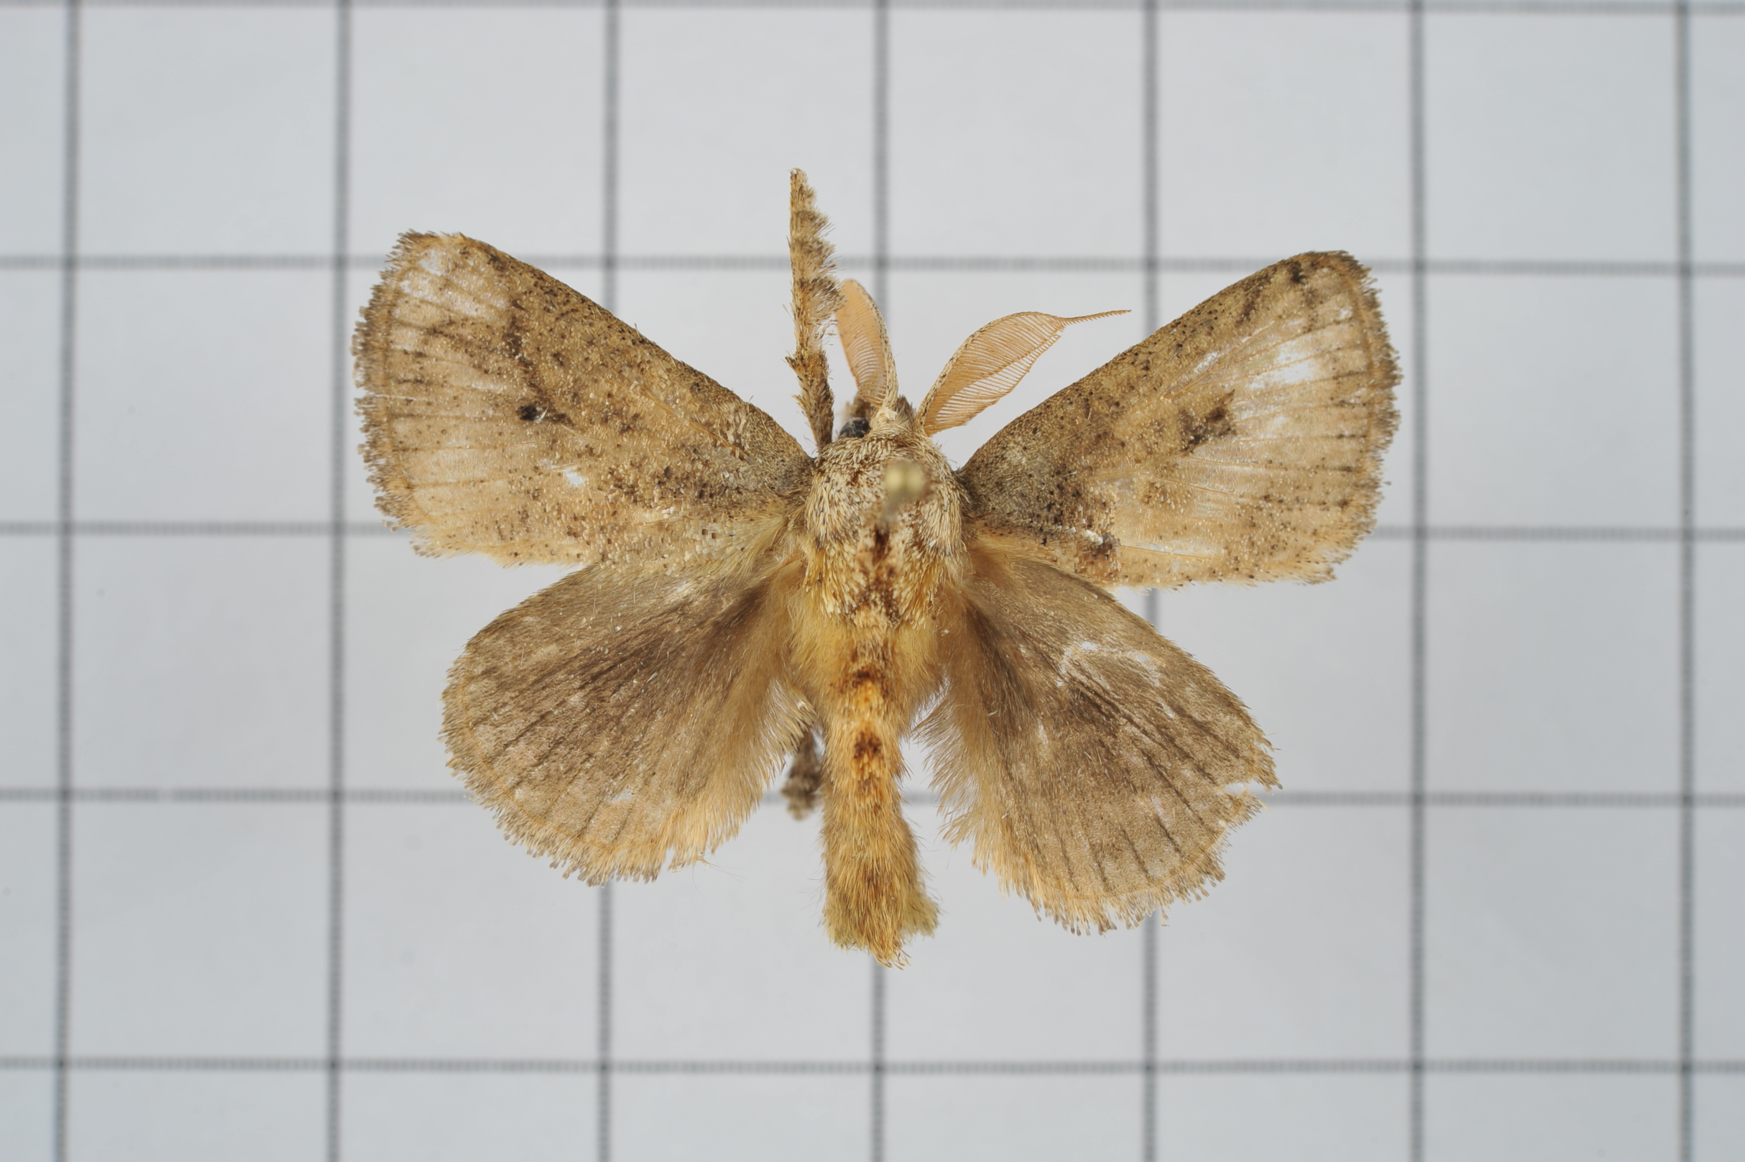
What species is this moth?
Susica sinensis
